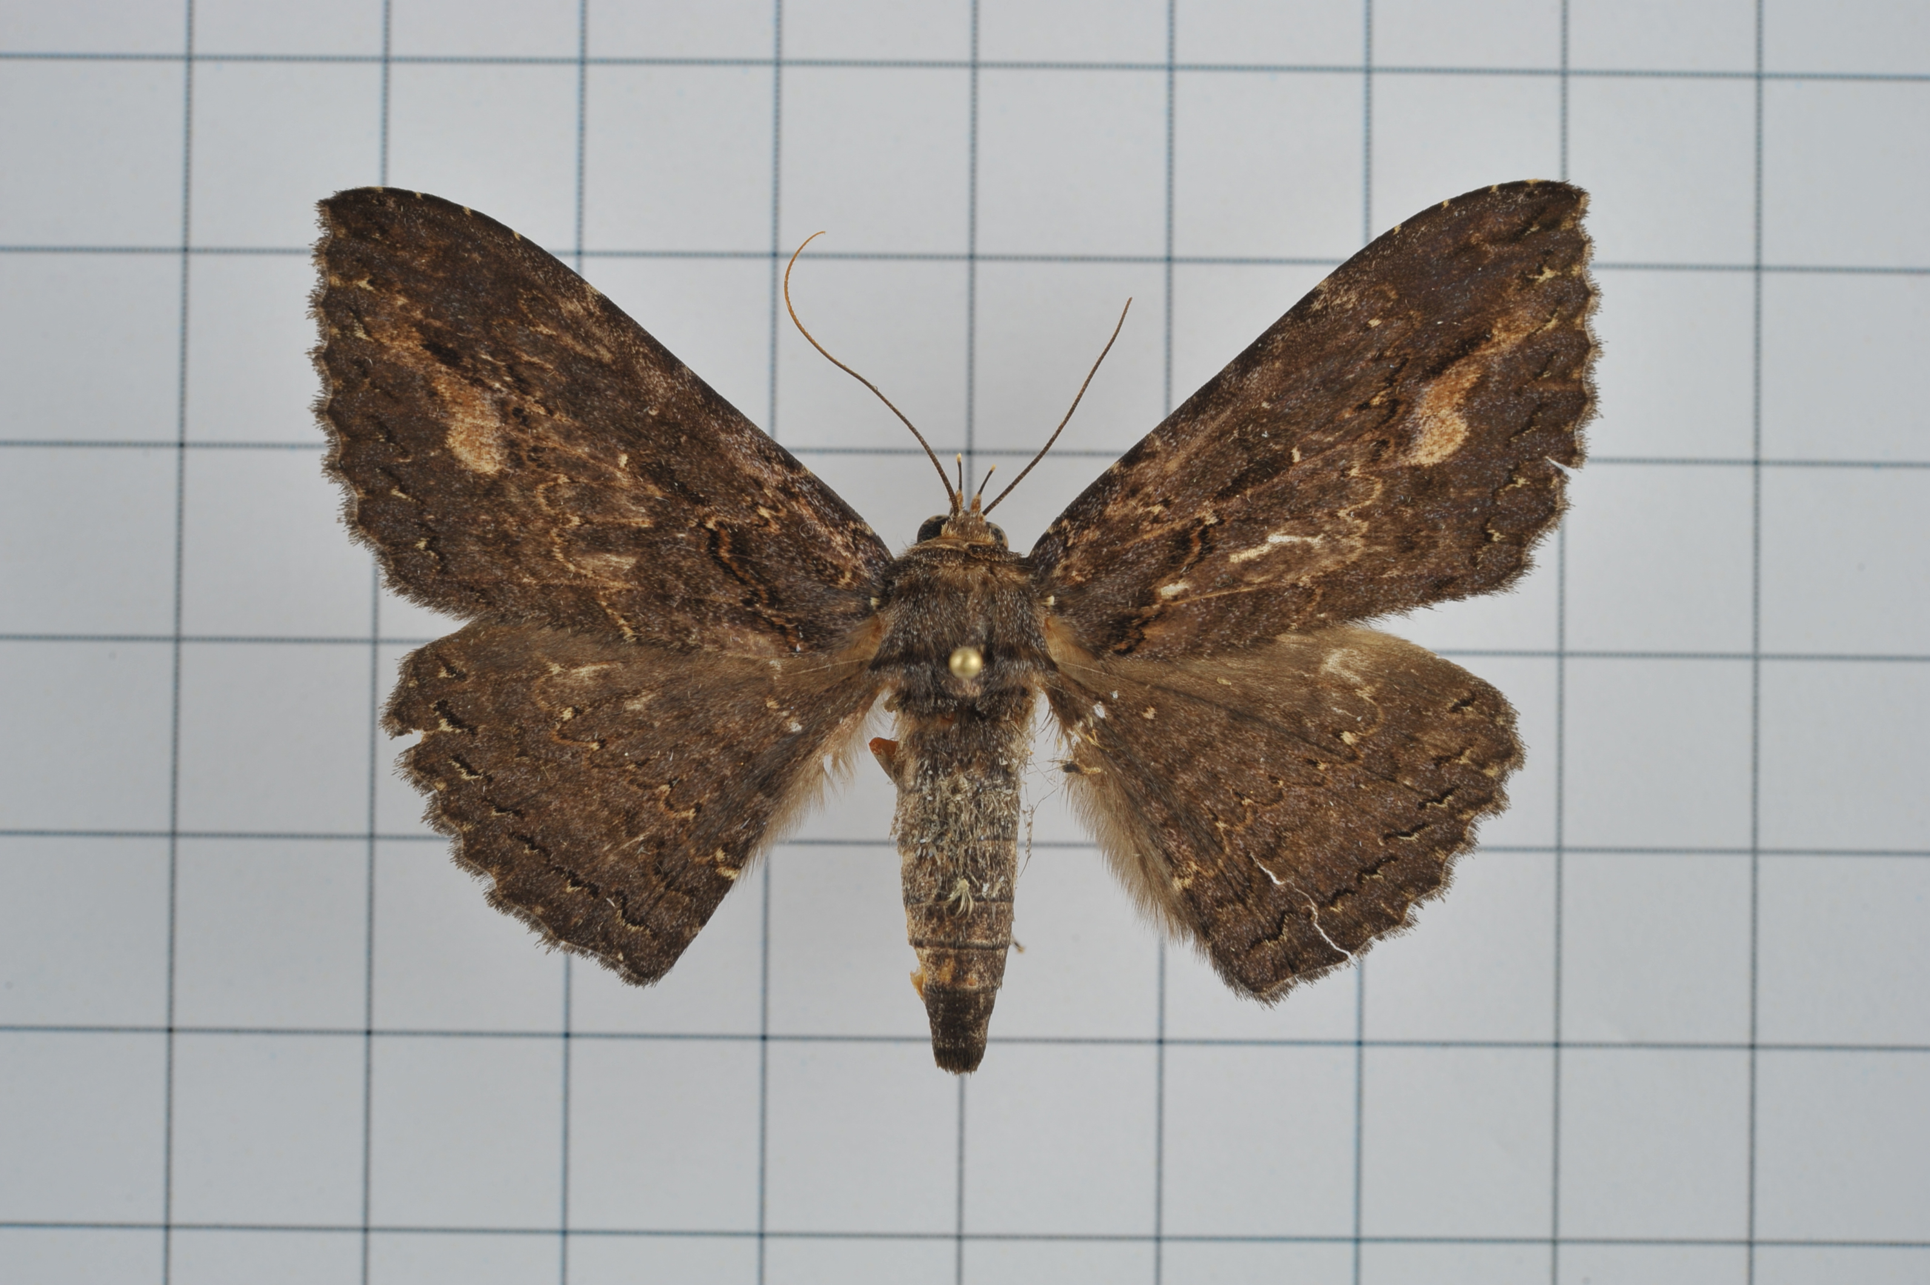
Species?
Anisoneura salebrosa
